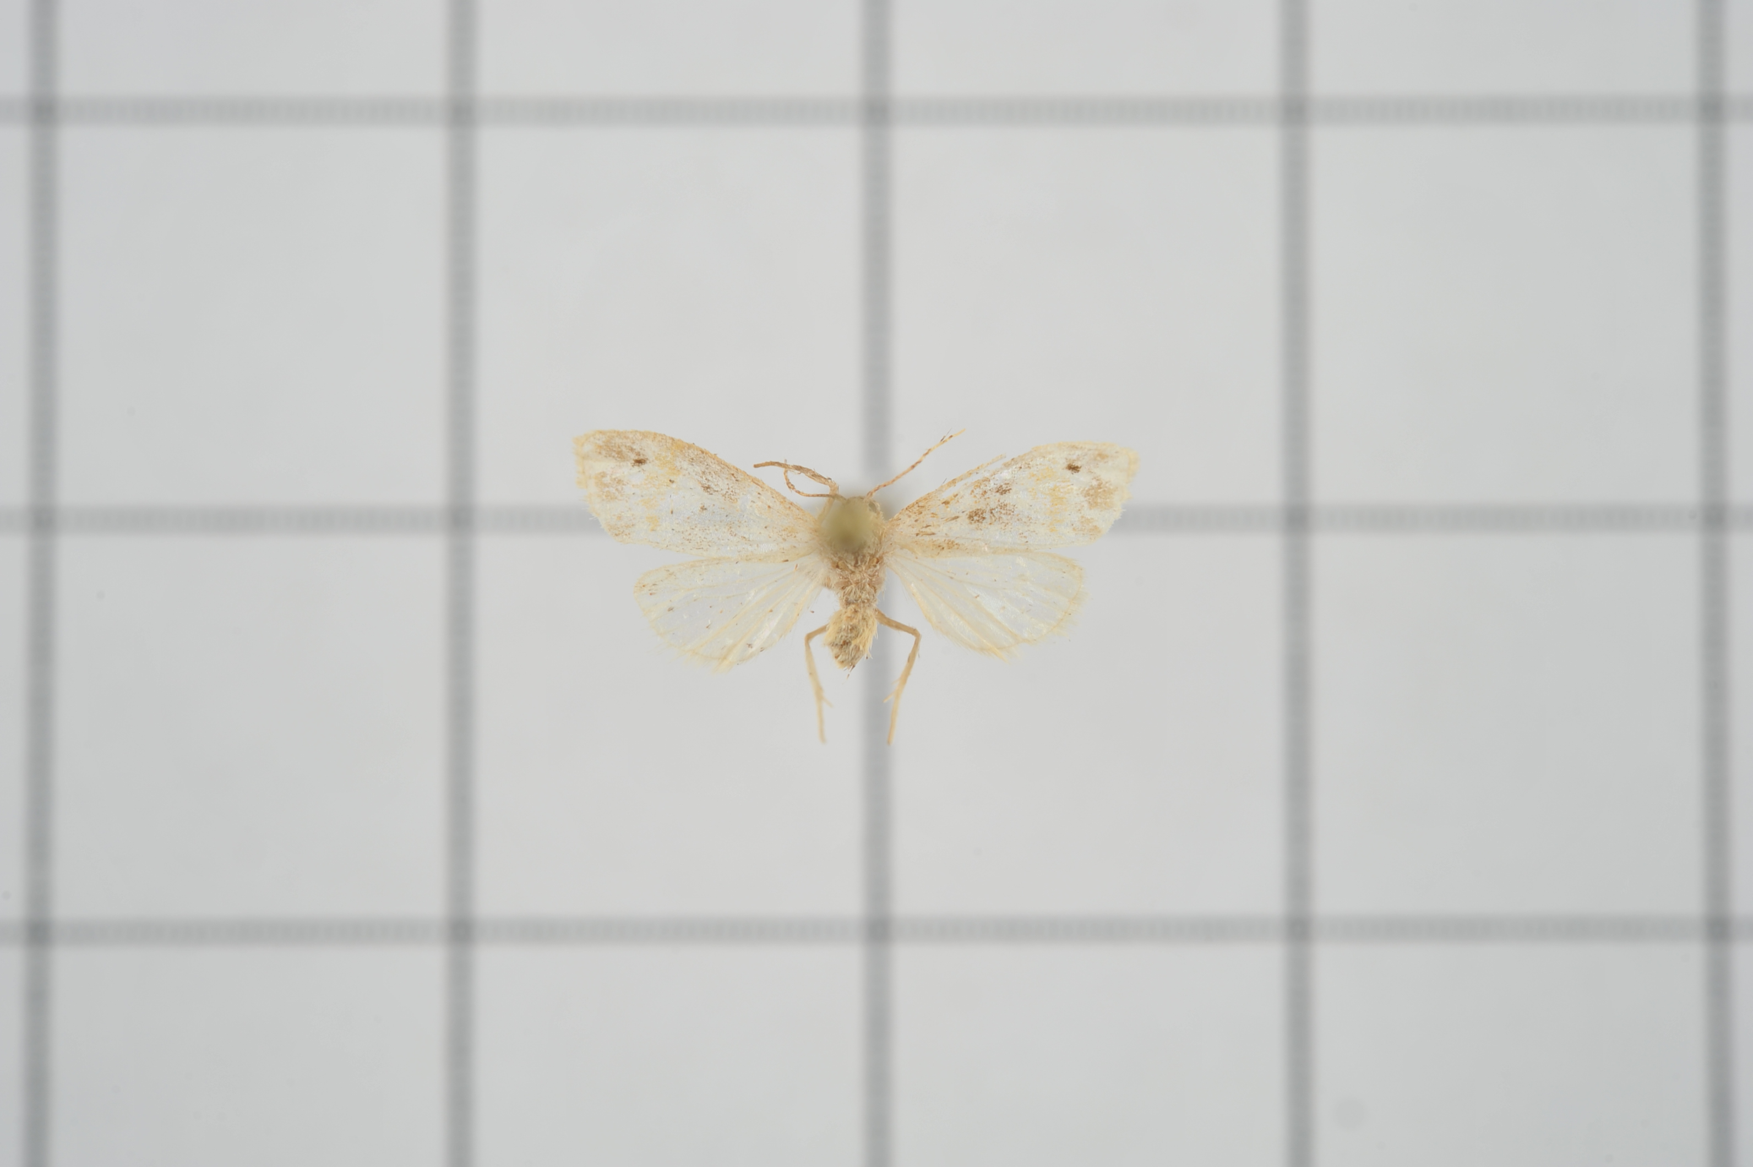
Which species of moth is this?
Nudaria diaphanella
